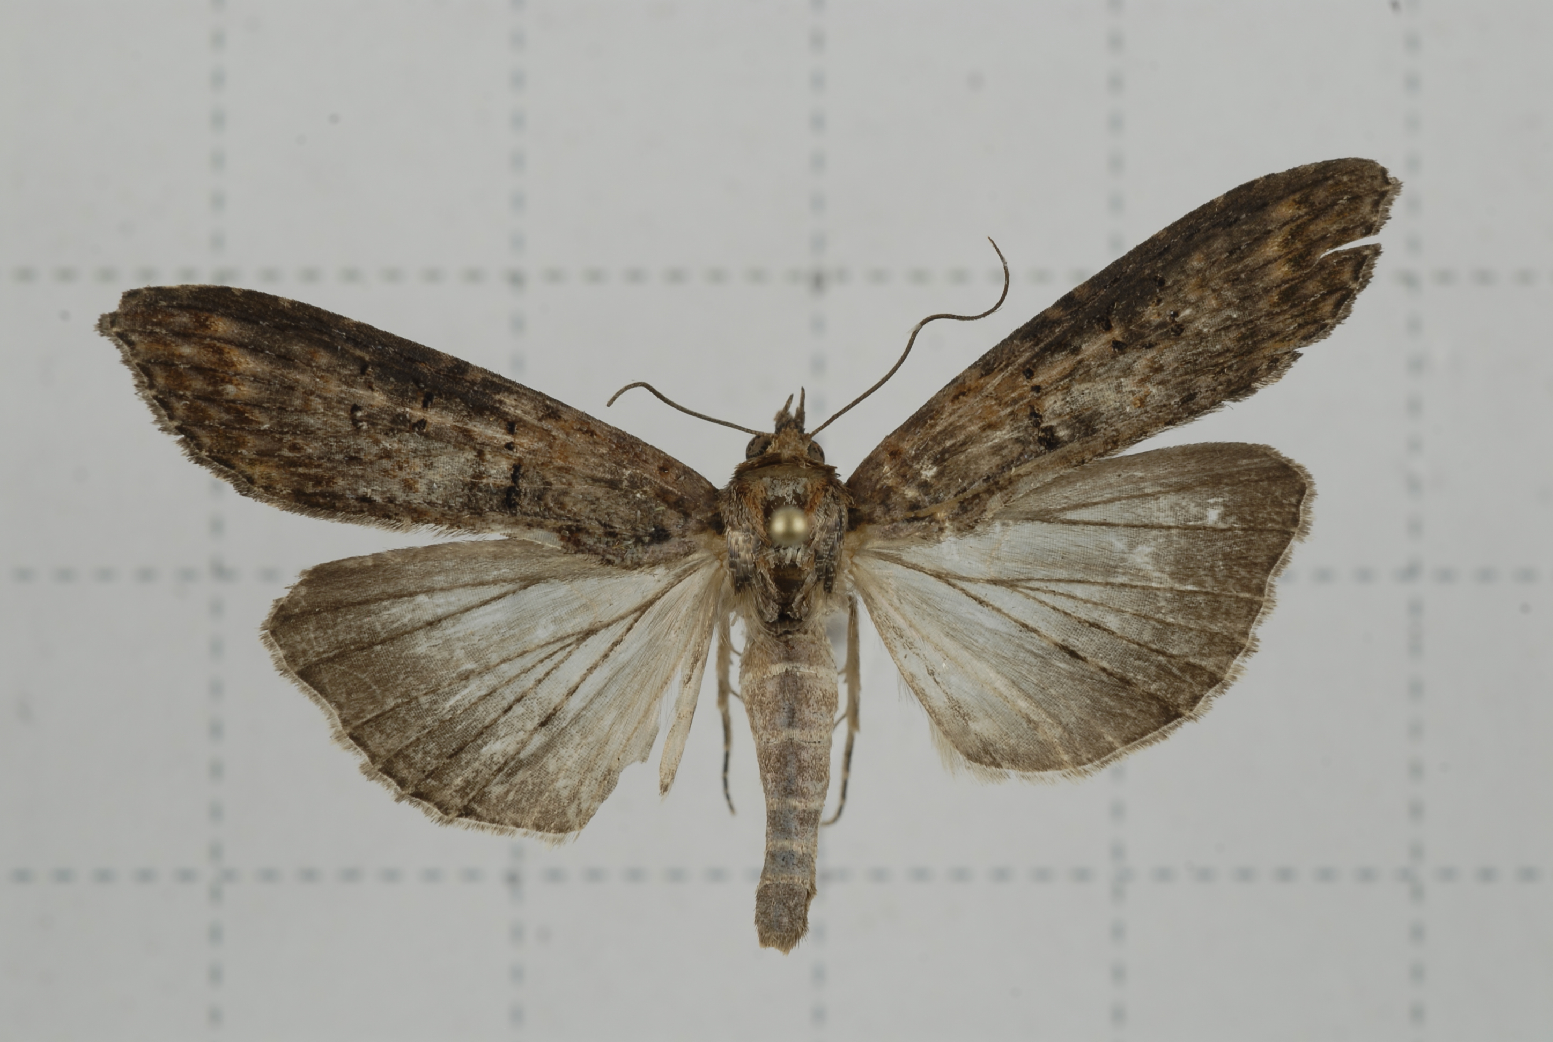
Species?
Lophoptera longipennis
